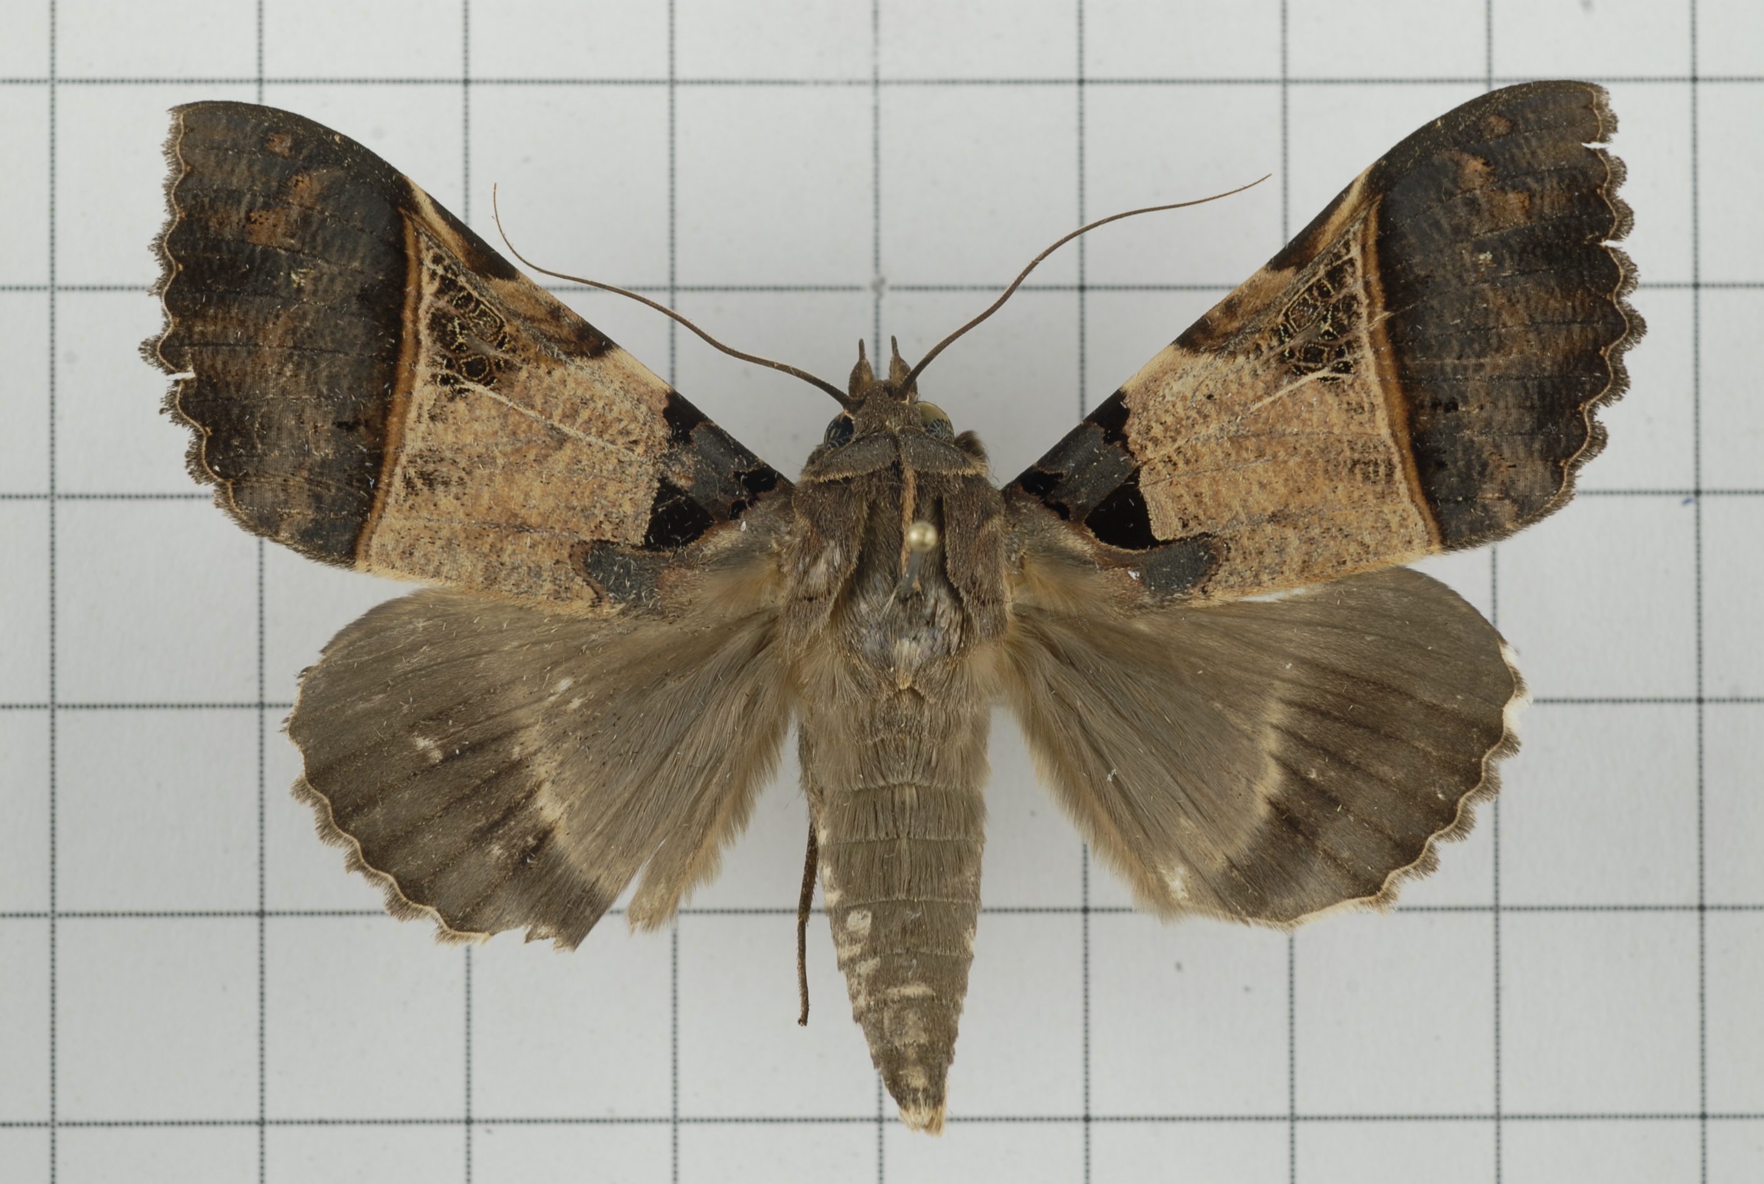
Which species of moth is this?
Serrodes campana
